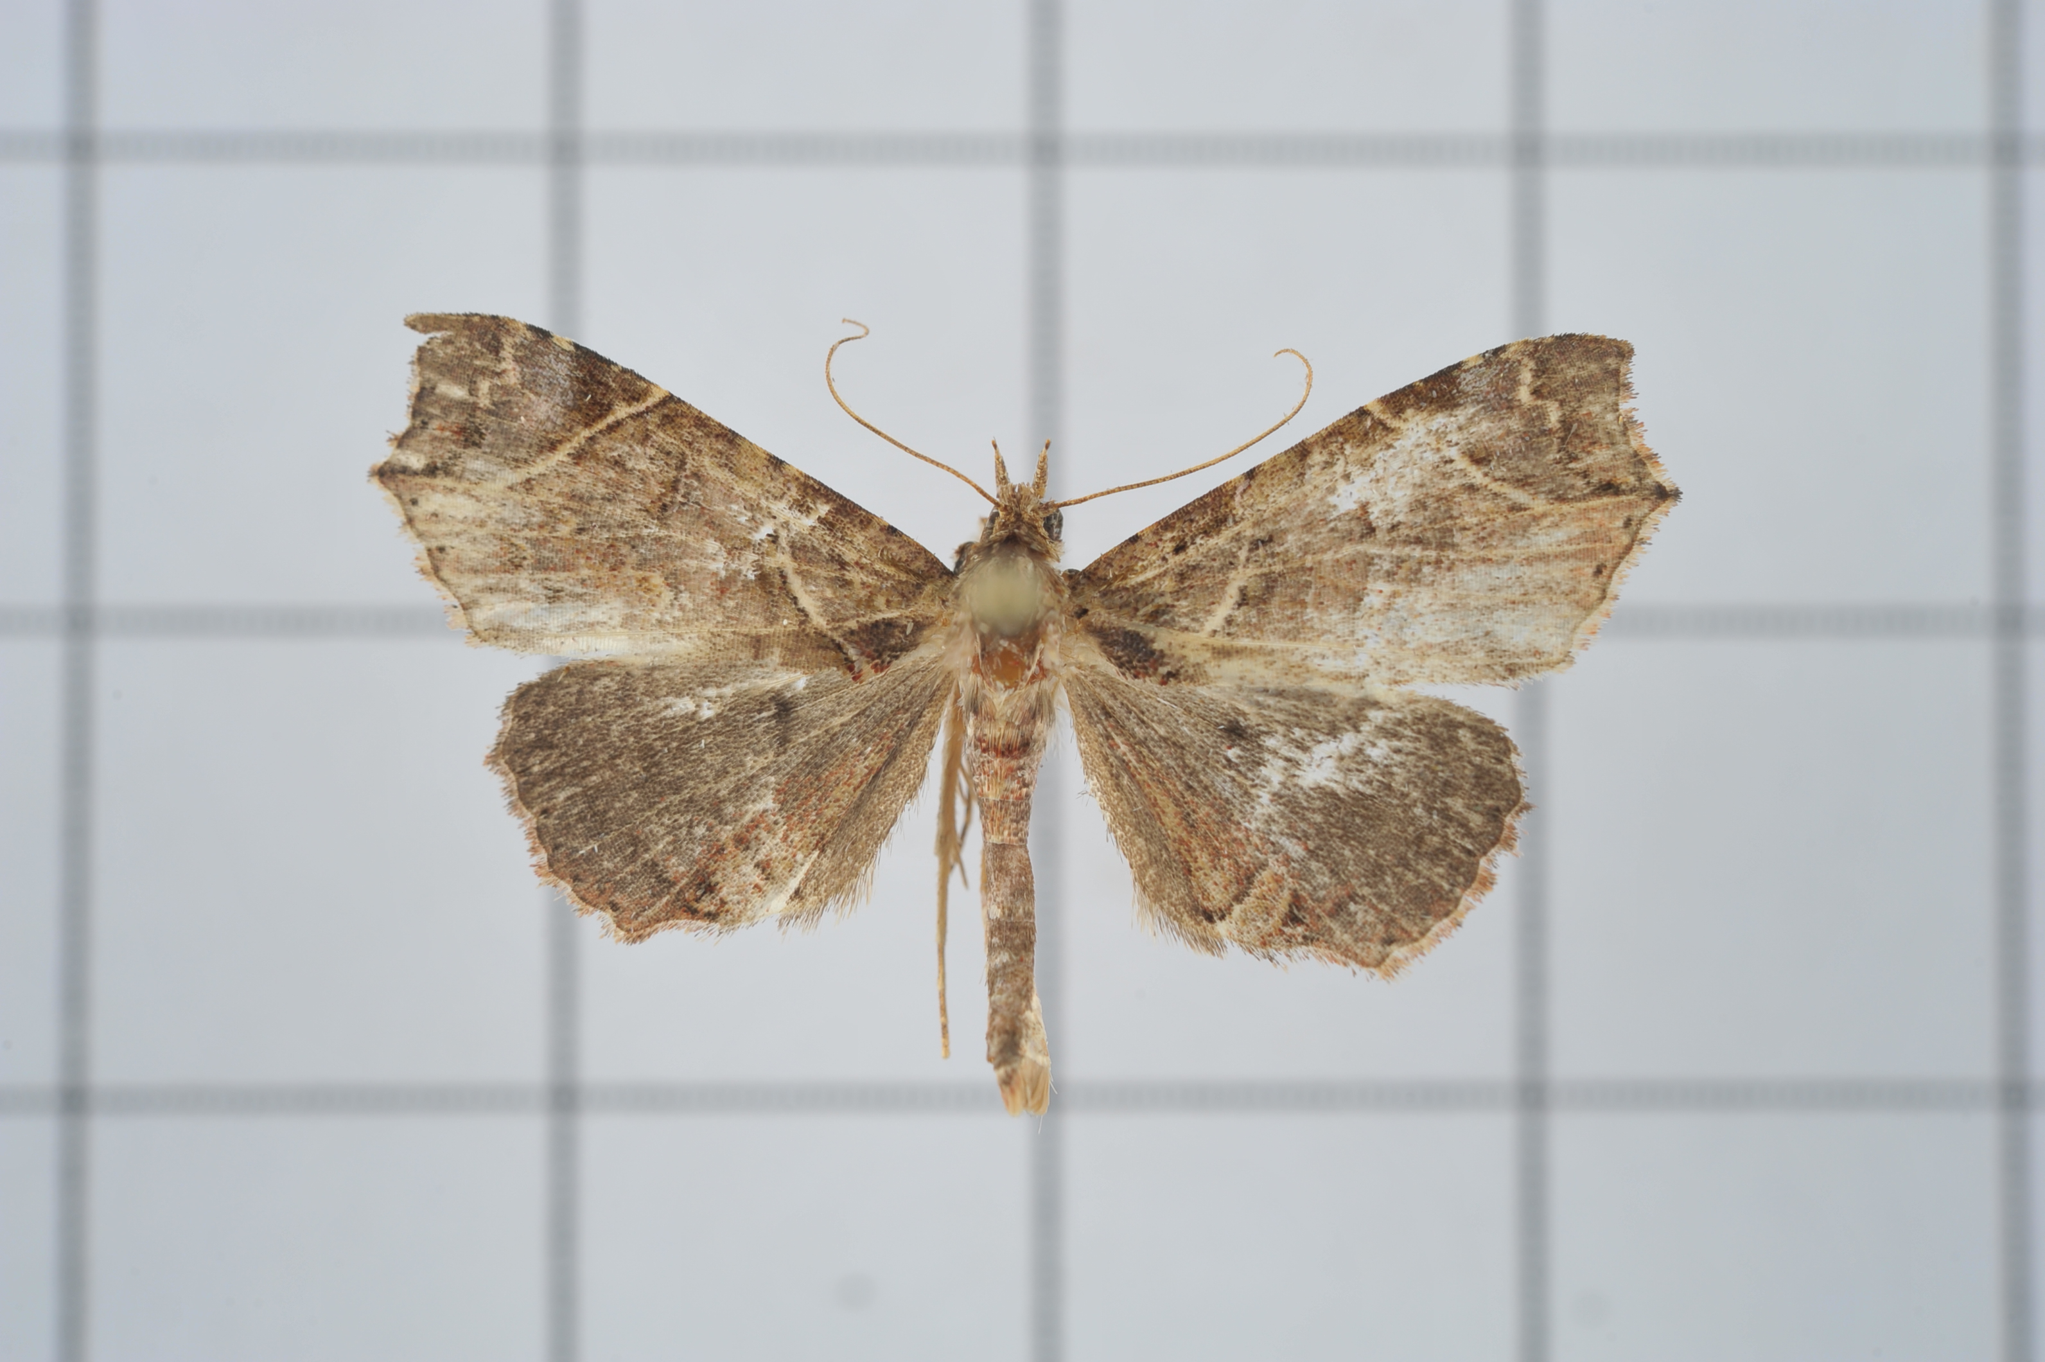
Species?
Parolulis renalis
